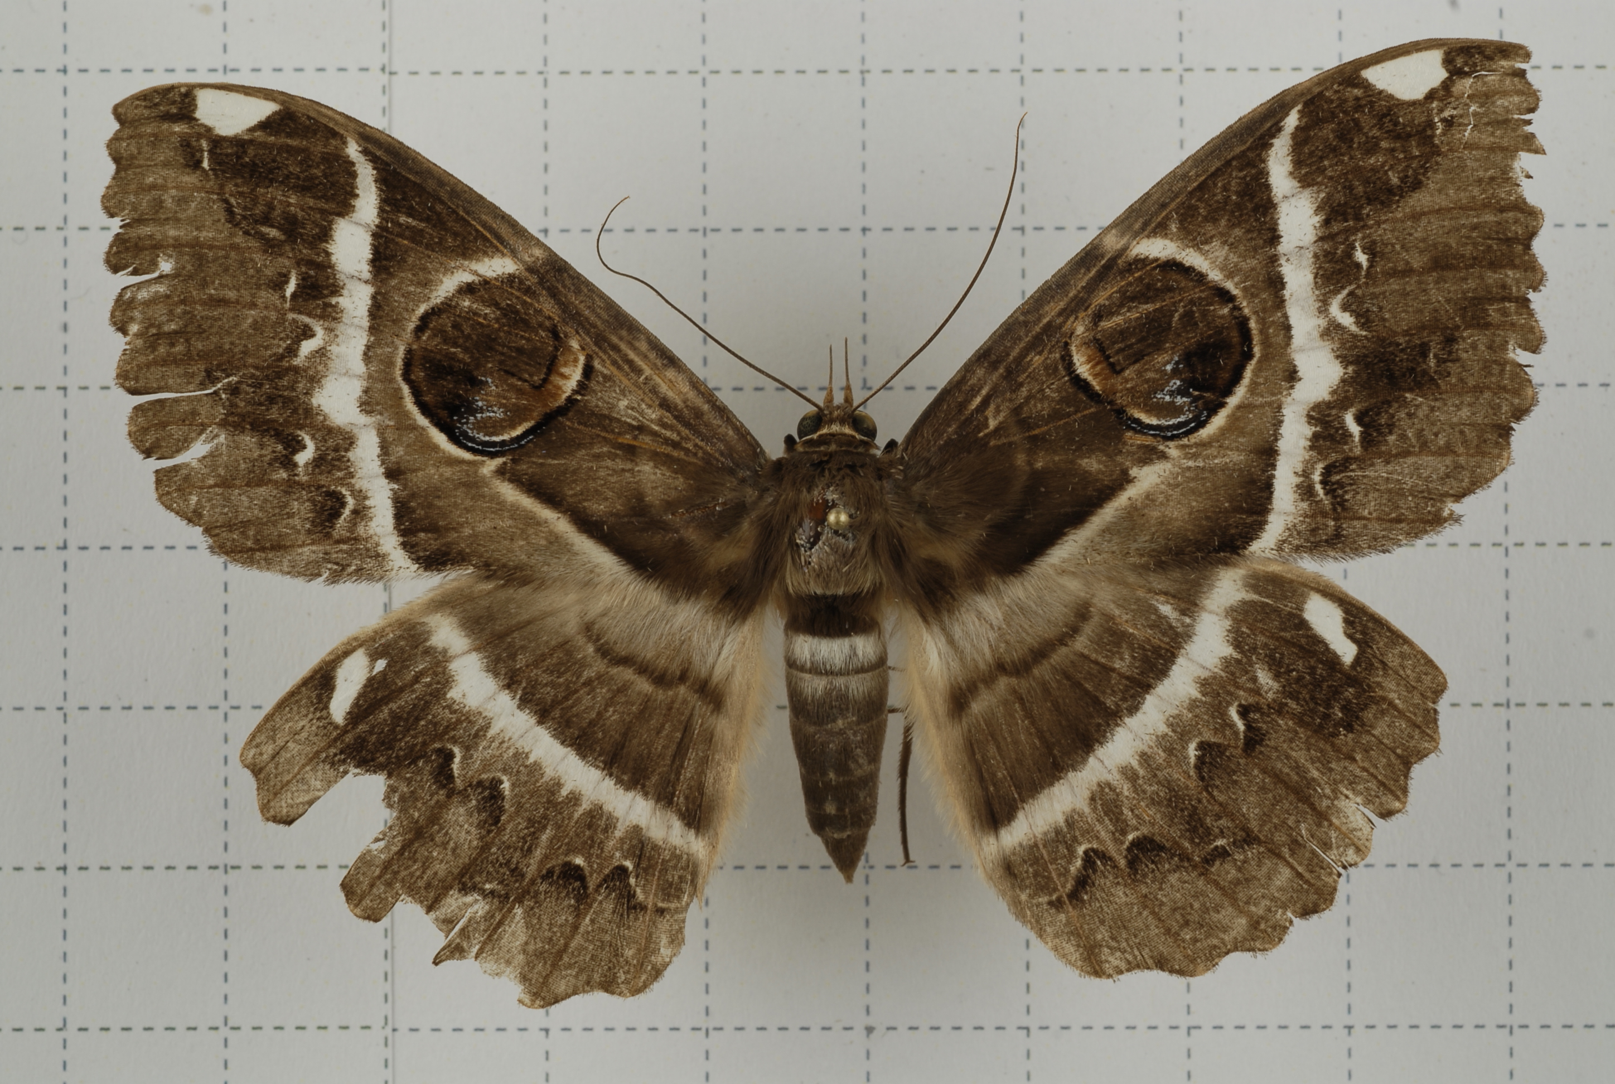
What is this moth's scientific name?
Erebus ephesperis
